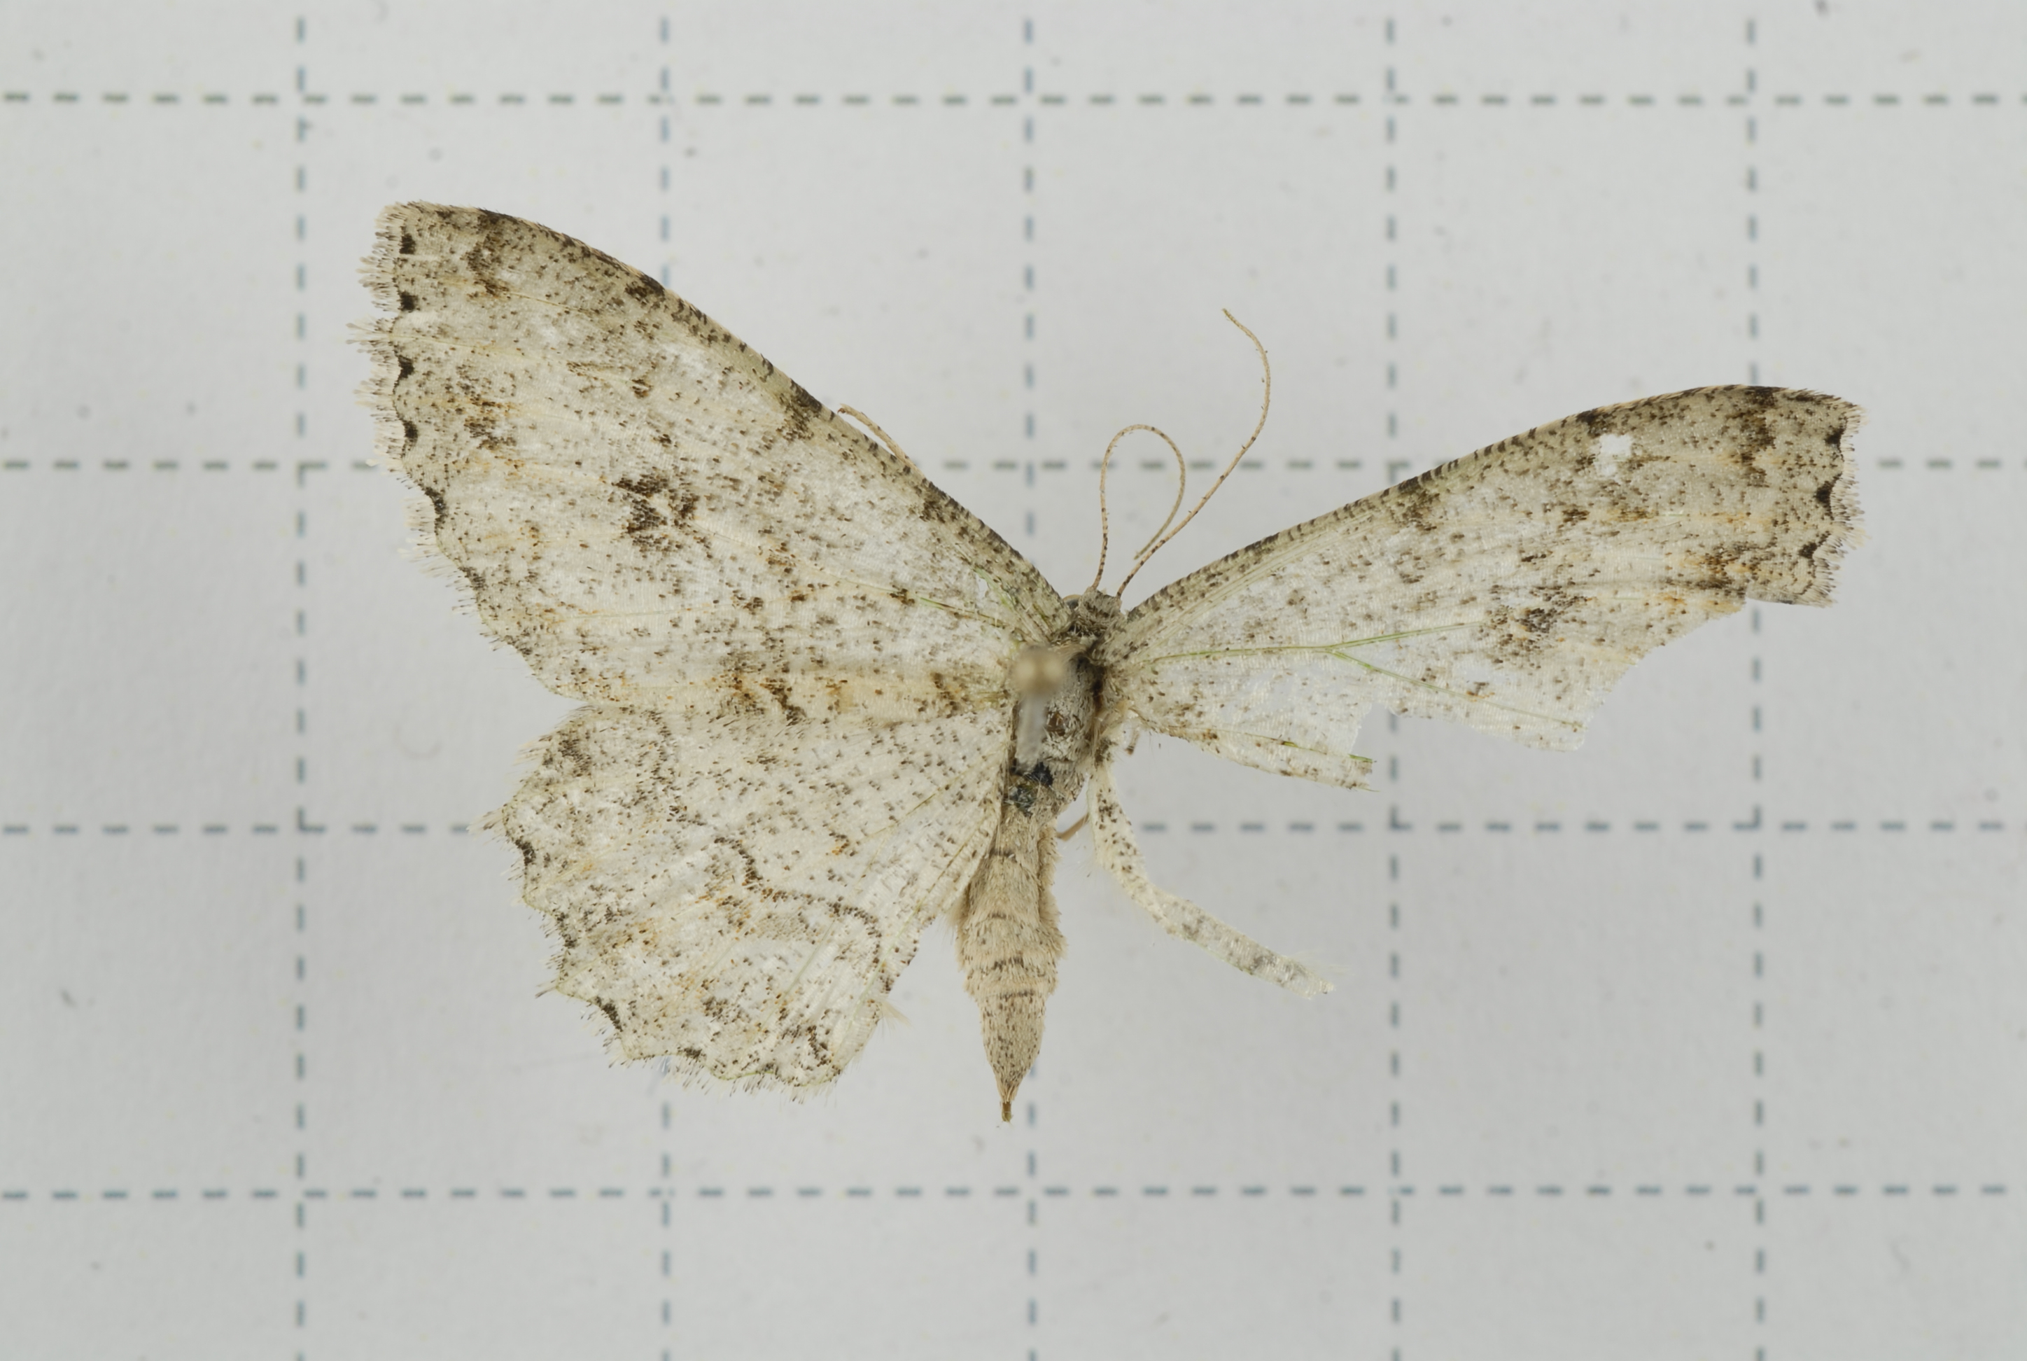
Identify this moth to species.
Ectropis arizanensis
